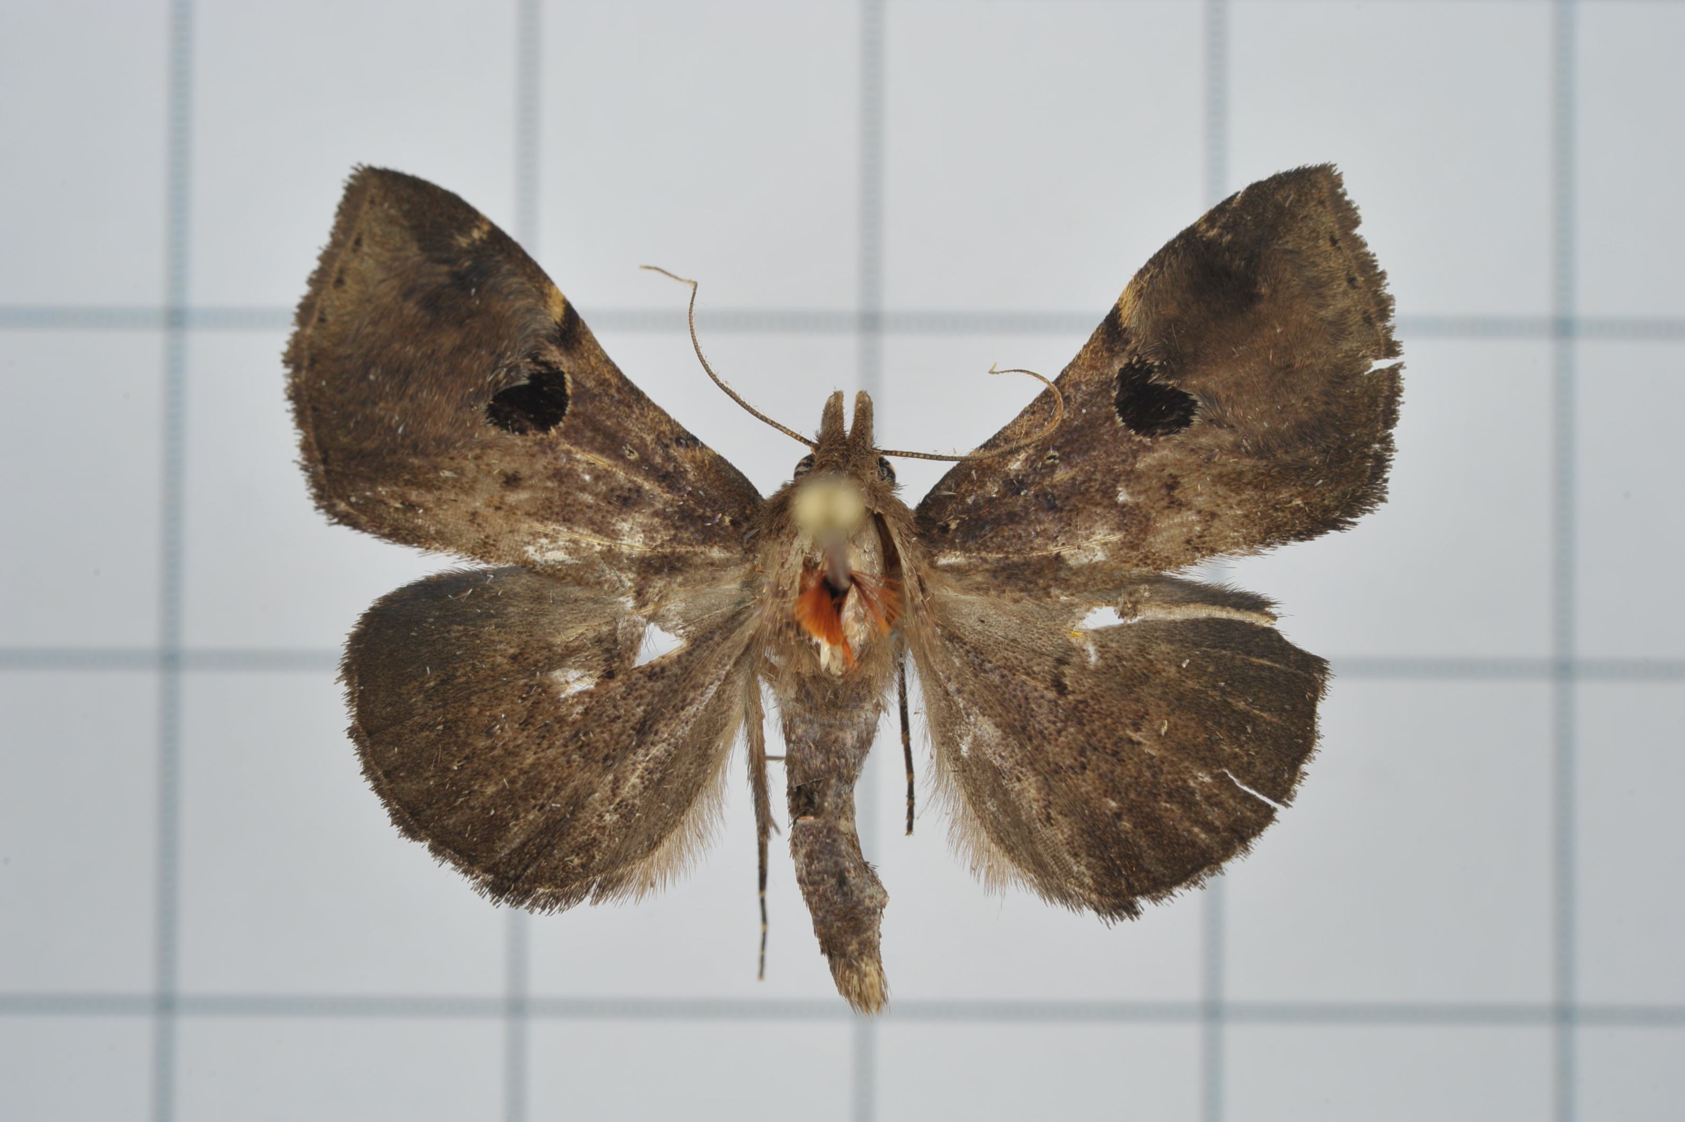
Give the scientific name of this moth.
Mosopia punctilinea
